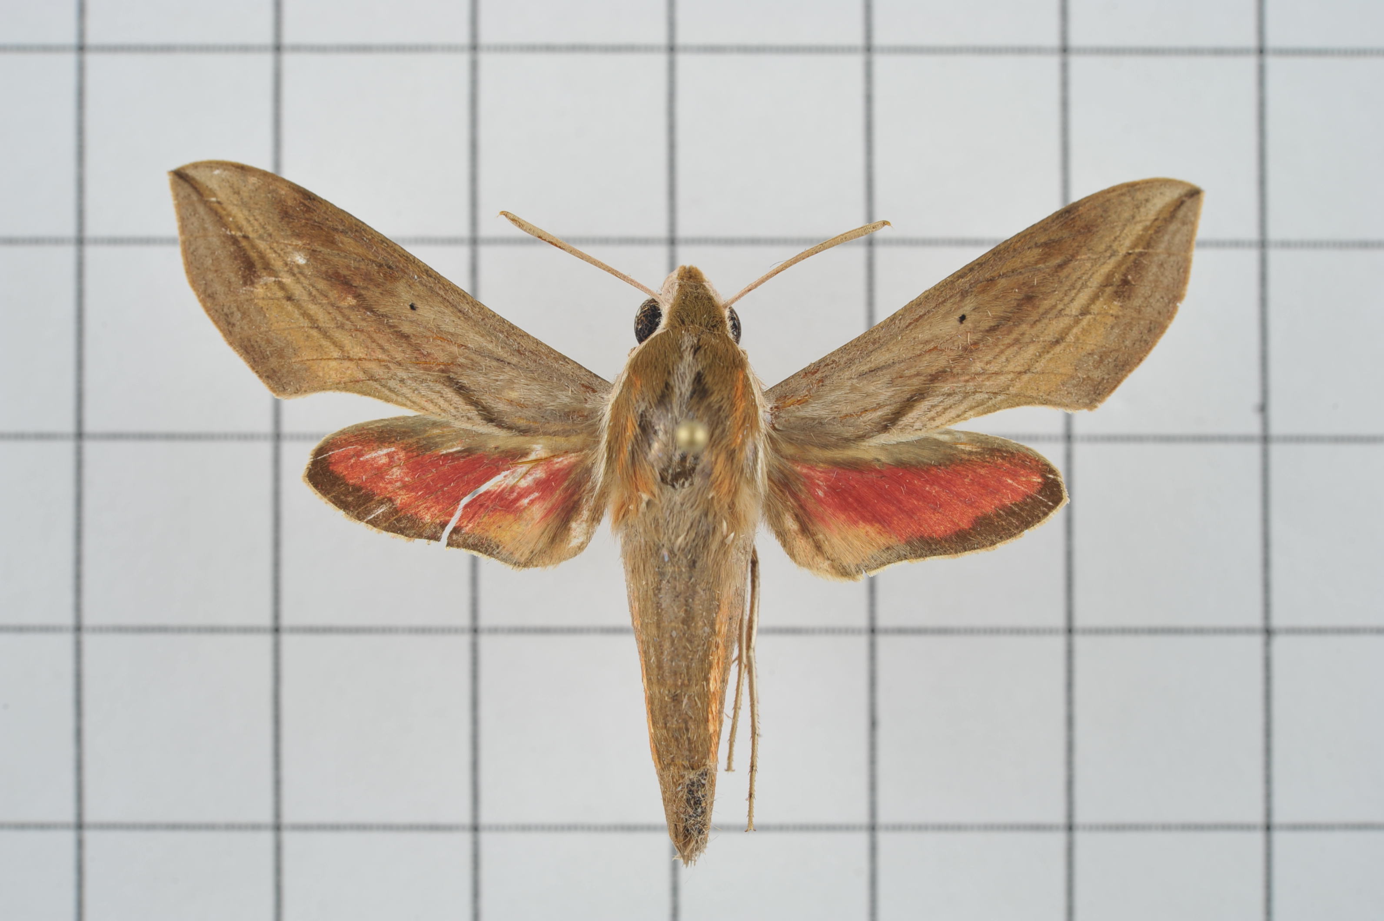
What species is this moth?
Hippotion rosetta
